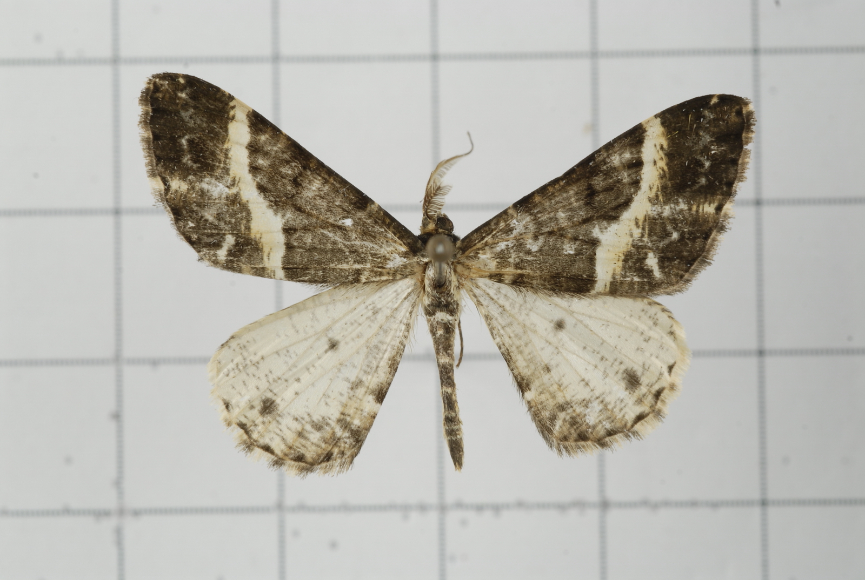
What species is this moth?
Harutalcis fumigata
